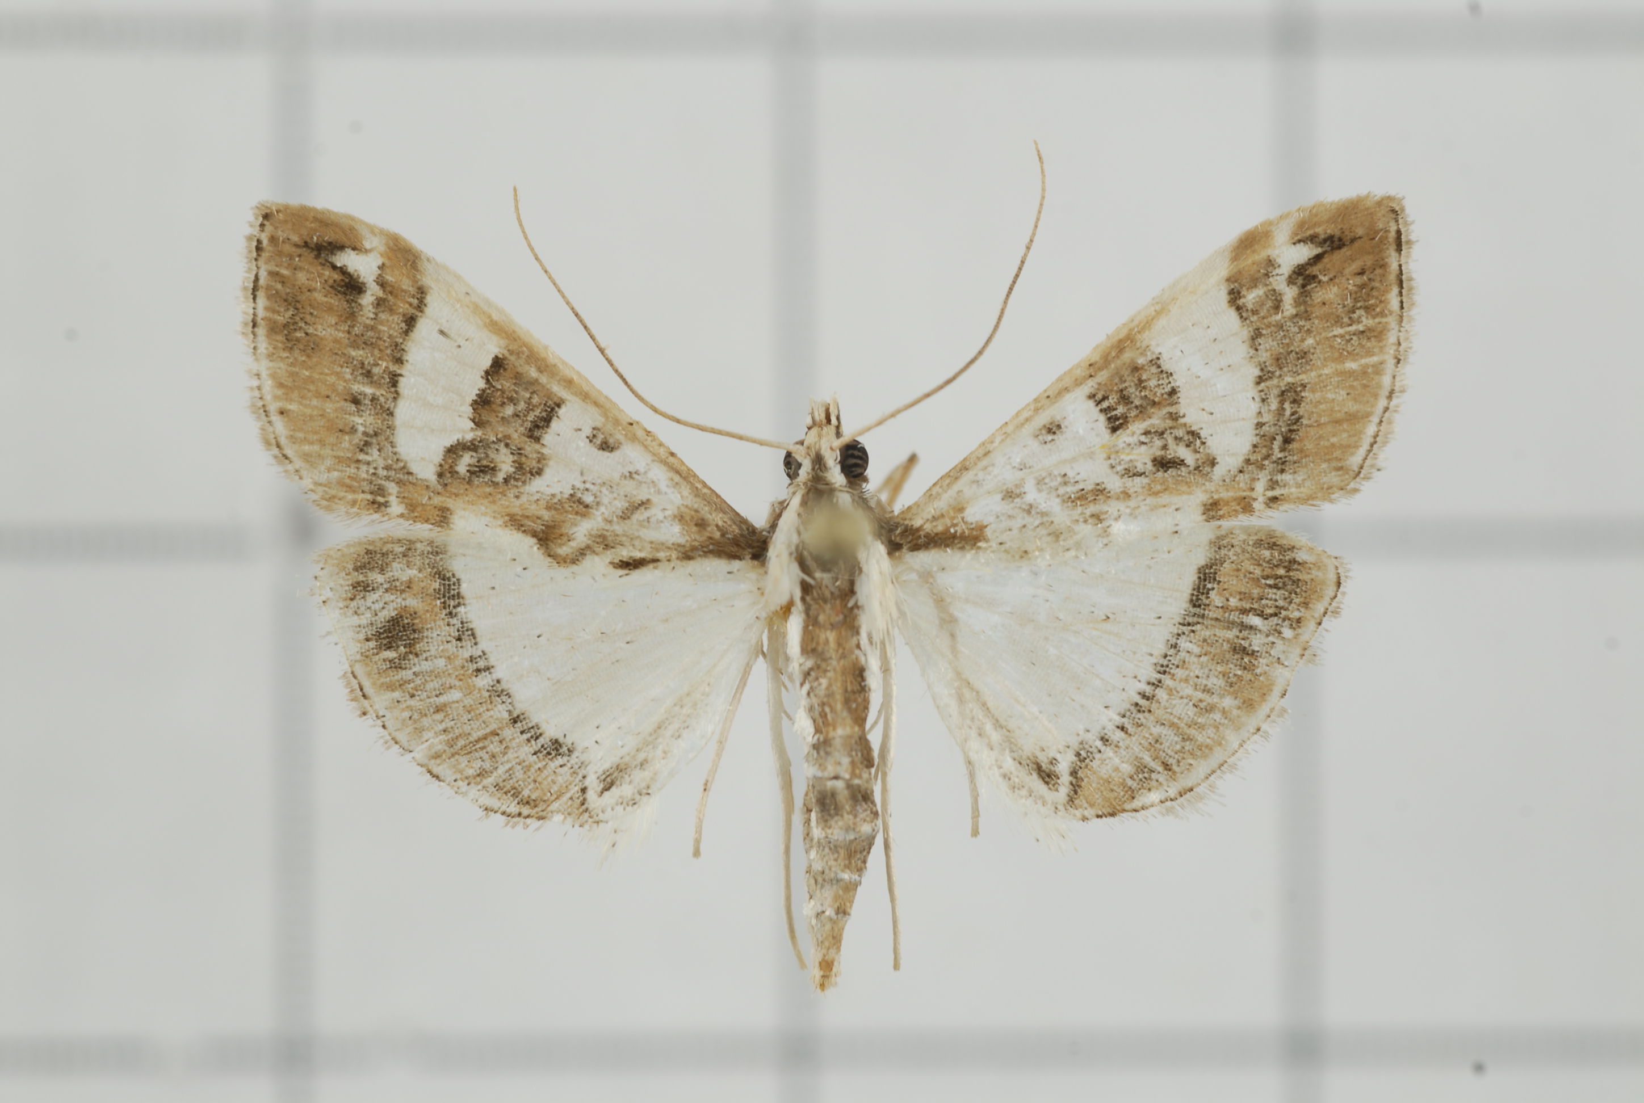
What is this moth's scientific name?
Glyphodes pyloalis
